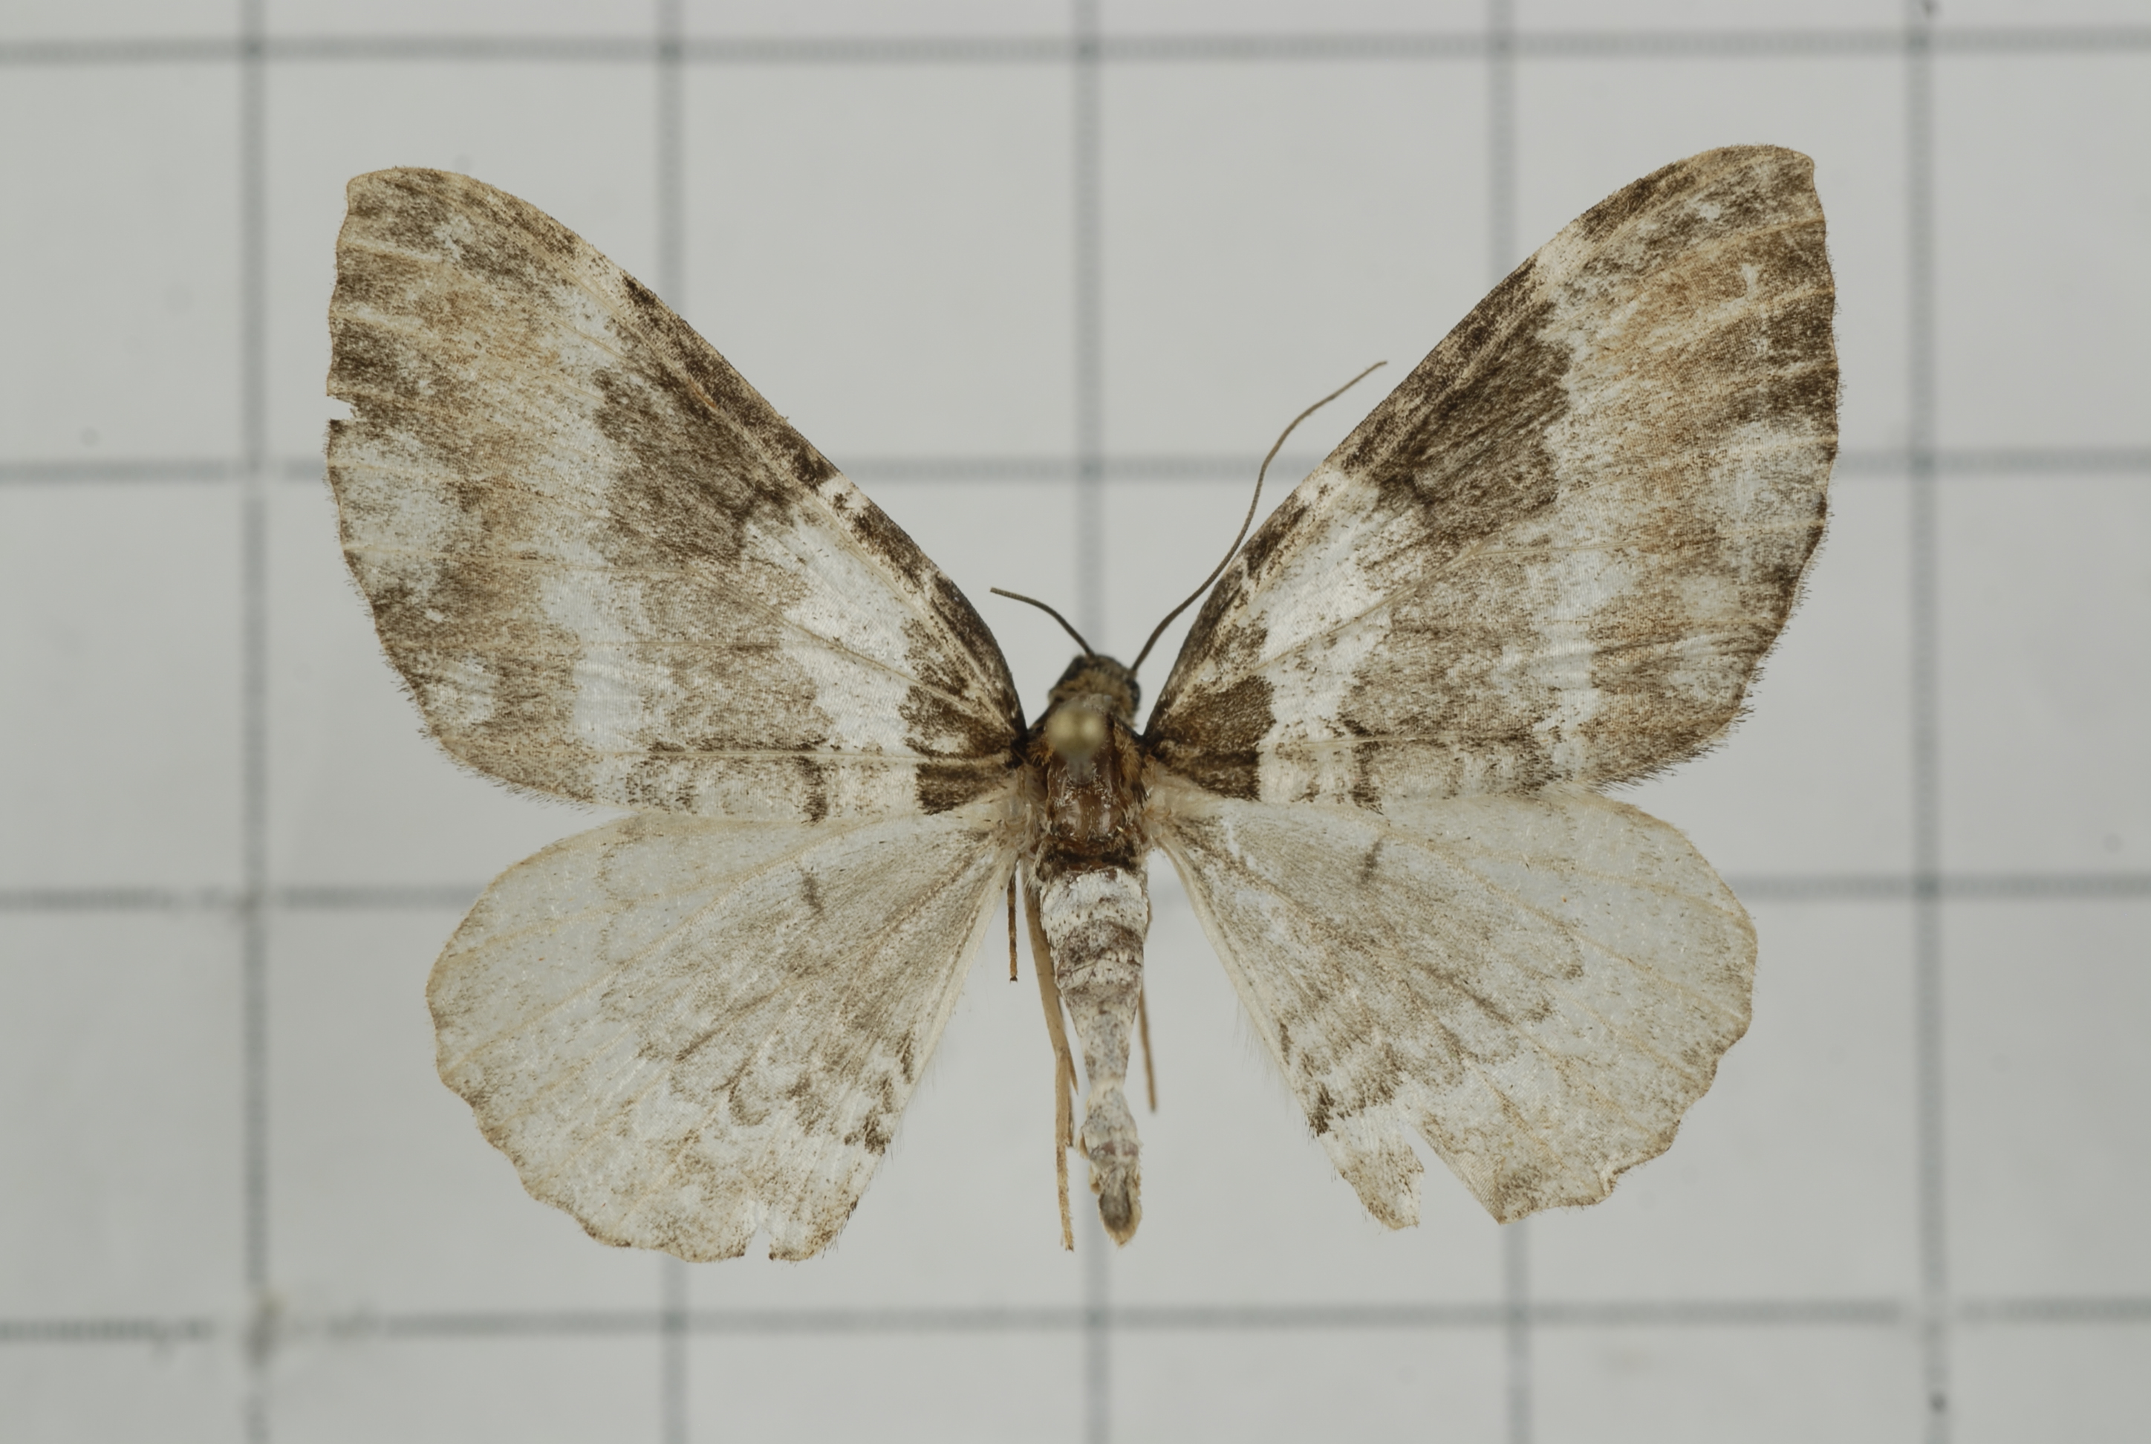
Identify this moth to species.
Melanthia catenaria mesozona
